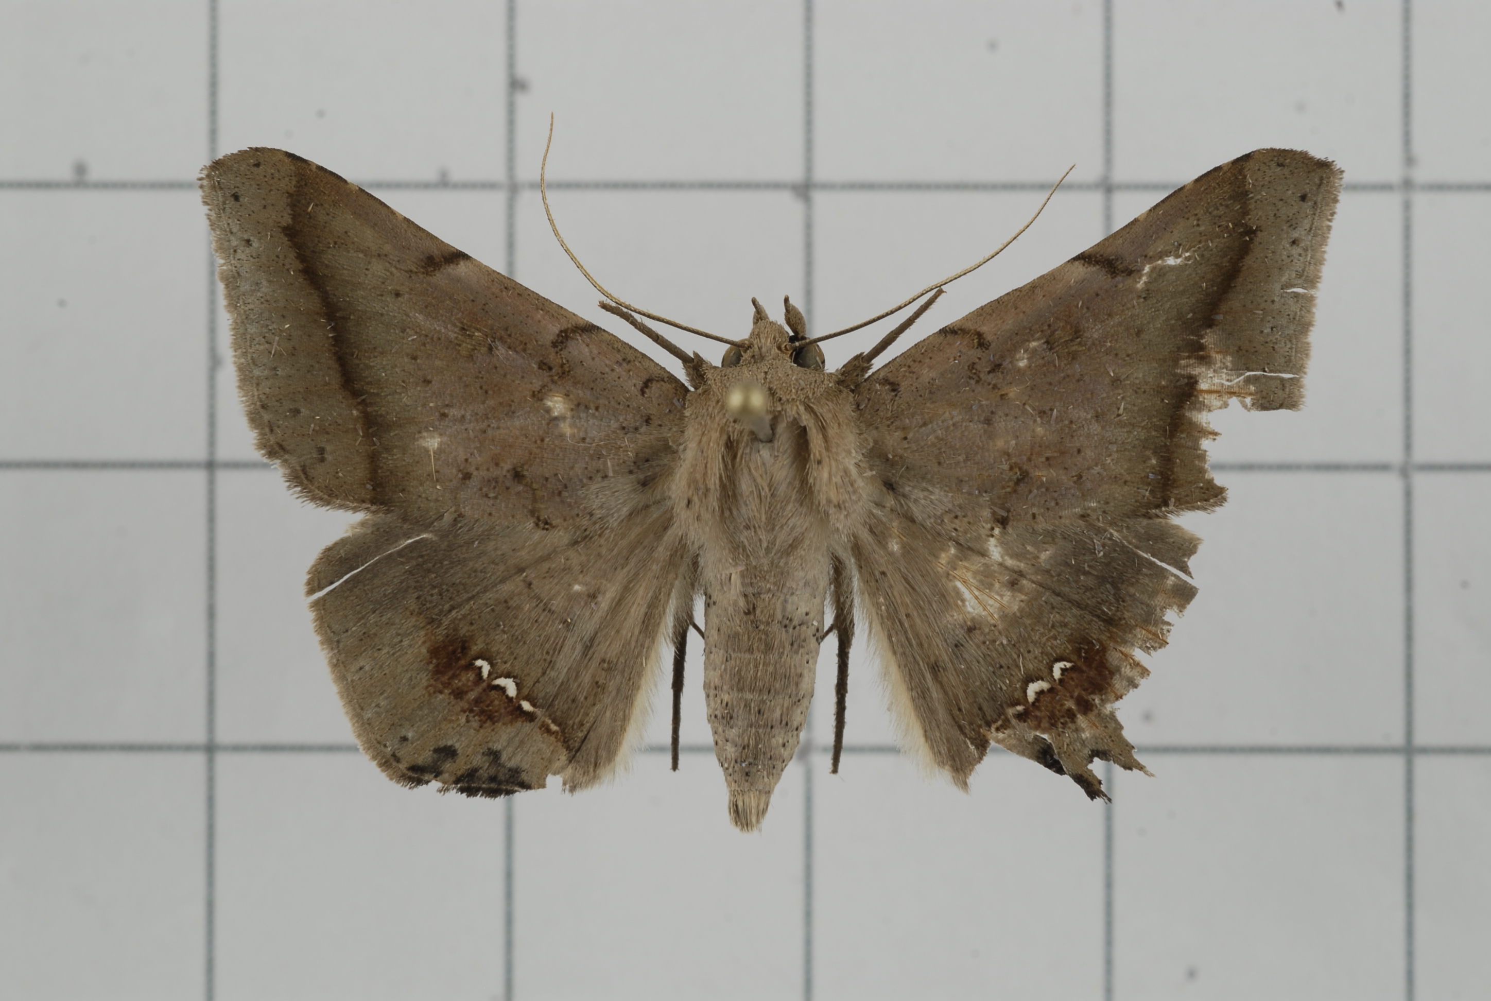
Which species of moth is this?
Macaldenia palumba
